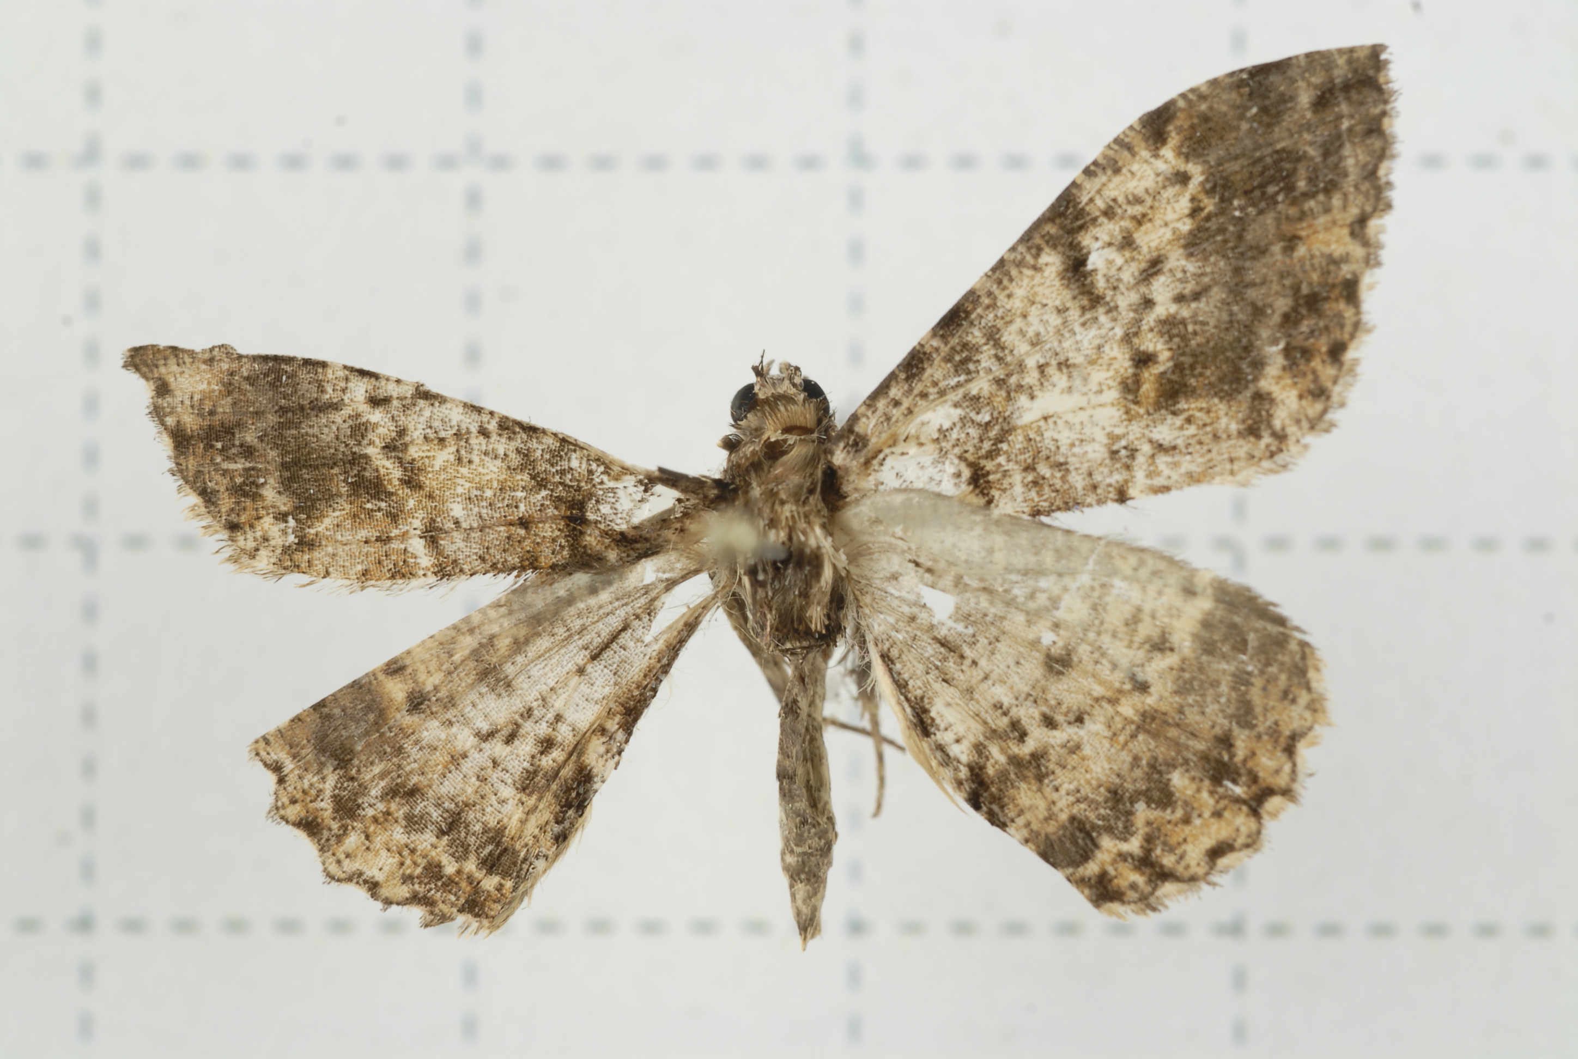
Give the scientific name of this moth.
Alcis taiwanovariegata
